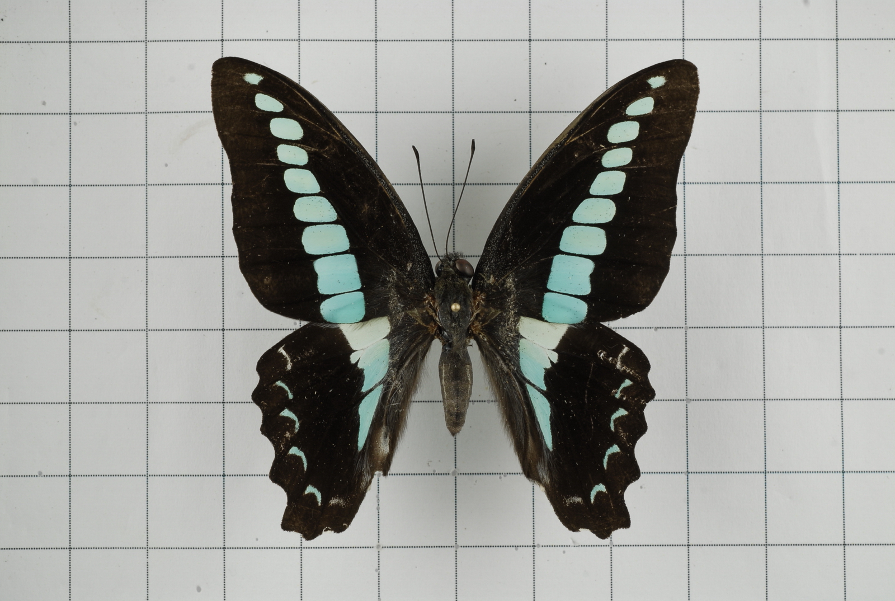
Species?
Graphium sarpedon connectens
